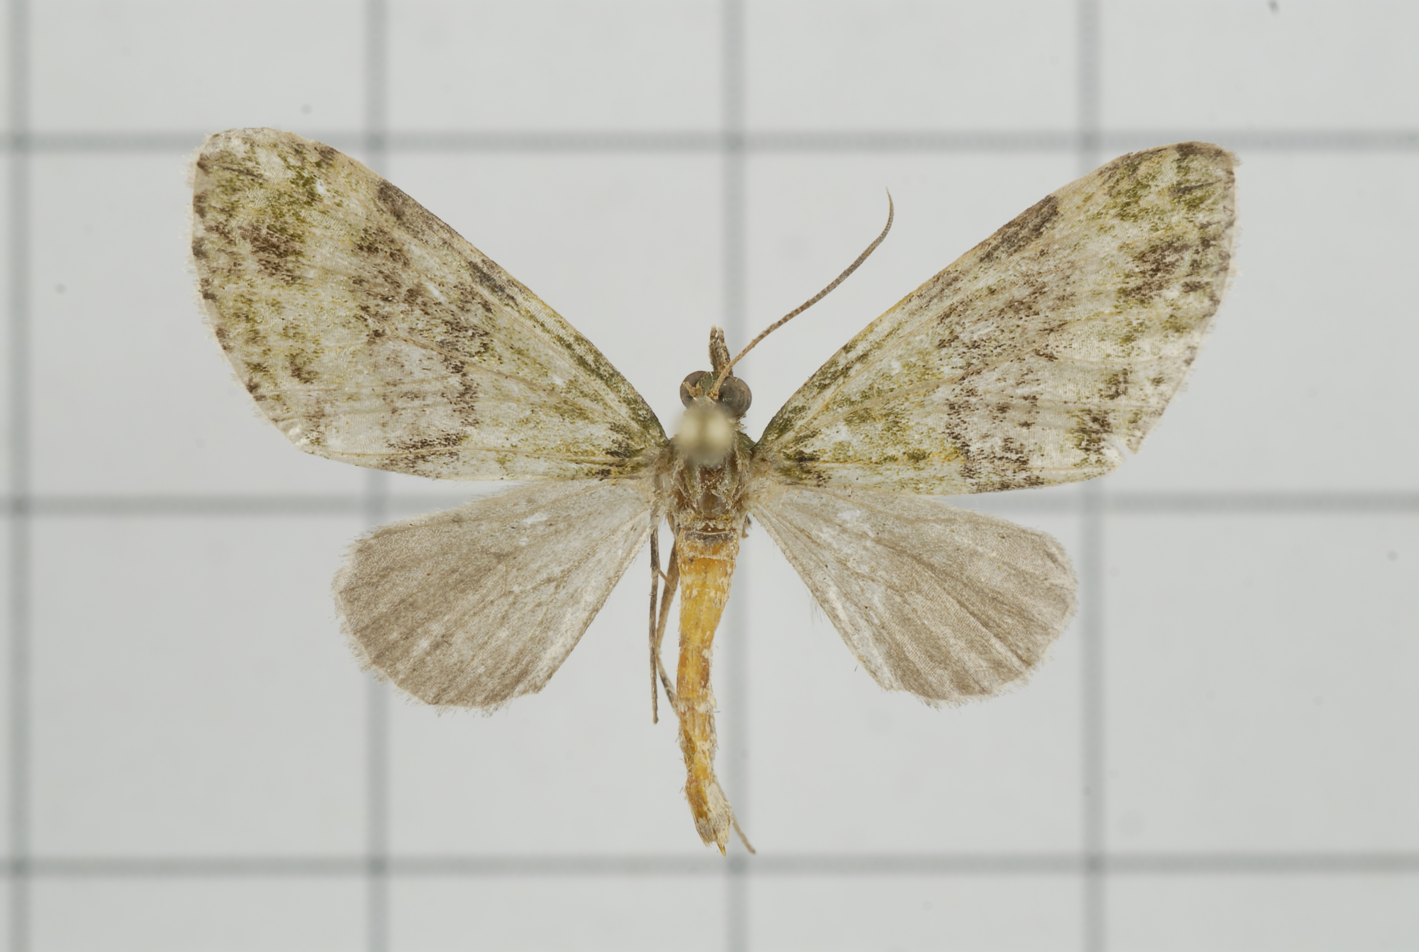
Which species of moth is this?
Hypocometa clauda
